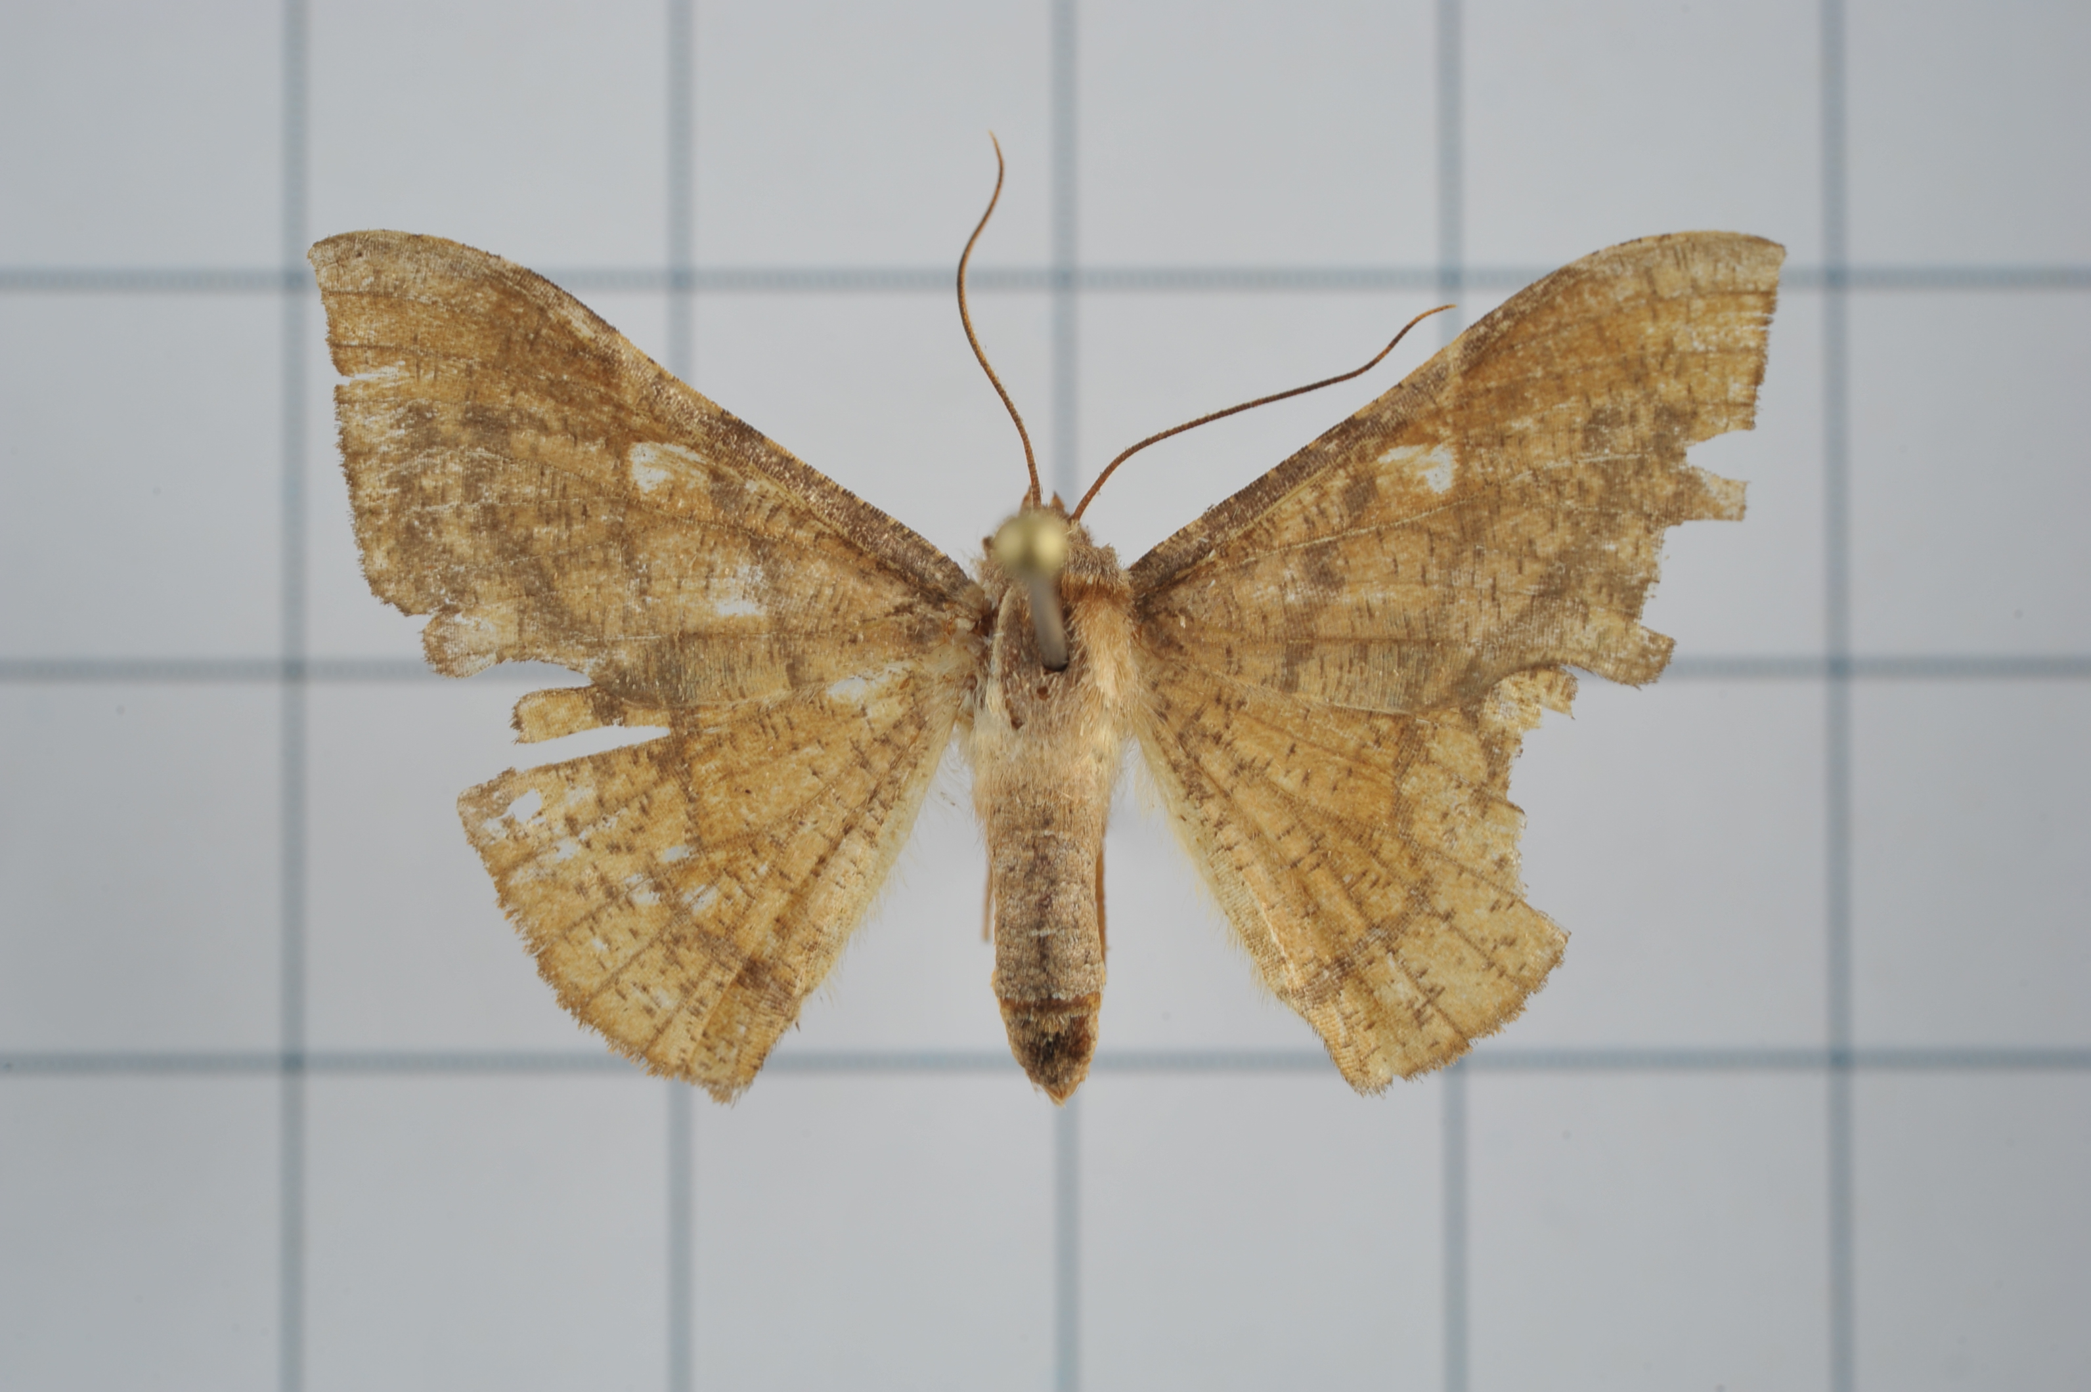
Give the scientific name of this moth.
Fascellina chromataria
